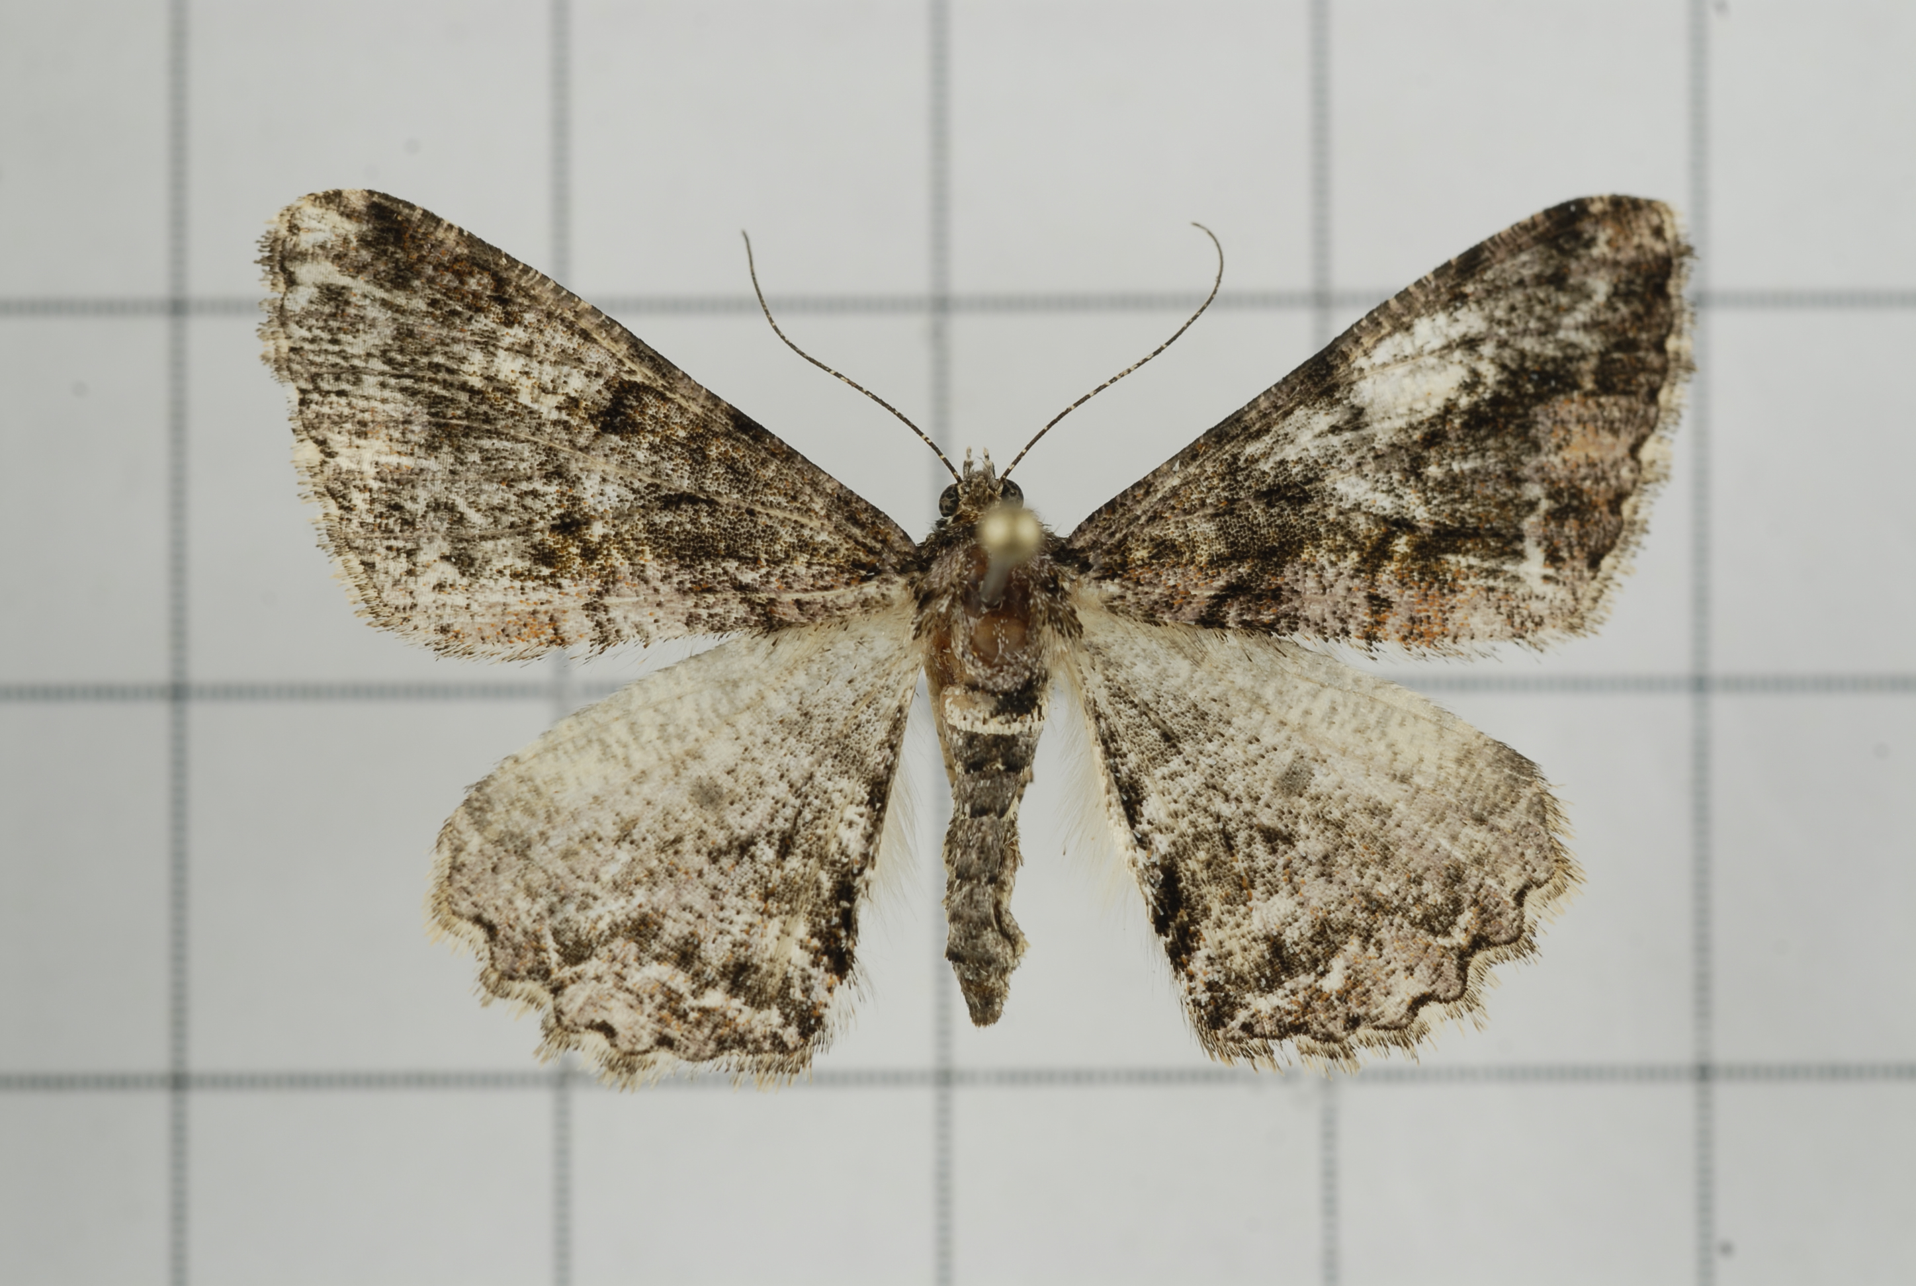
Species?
Alcis taiwanovariegata
